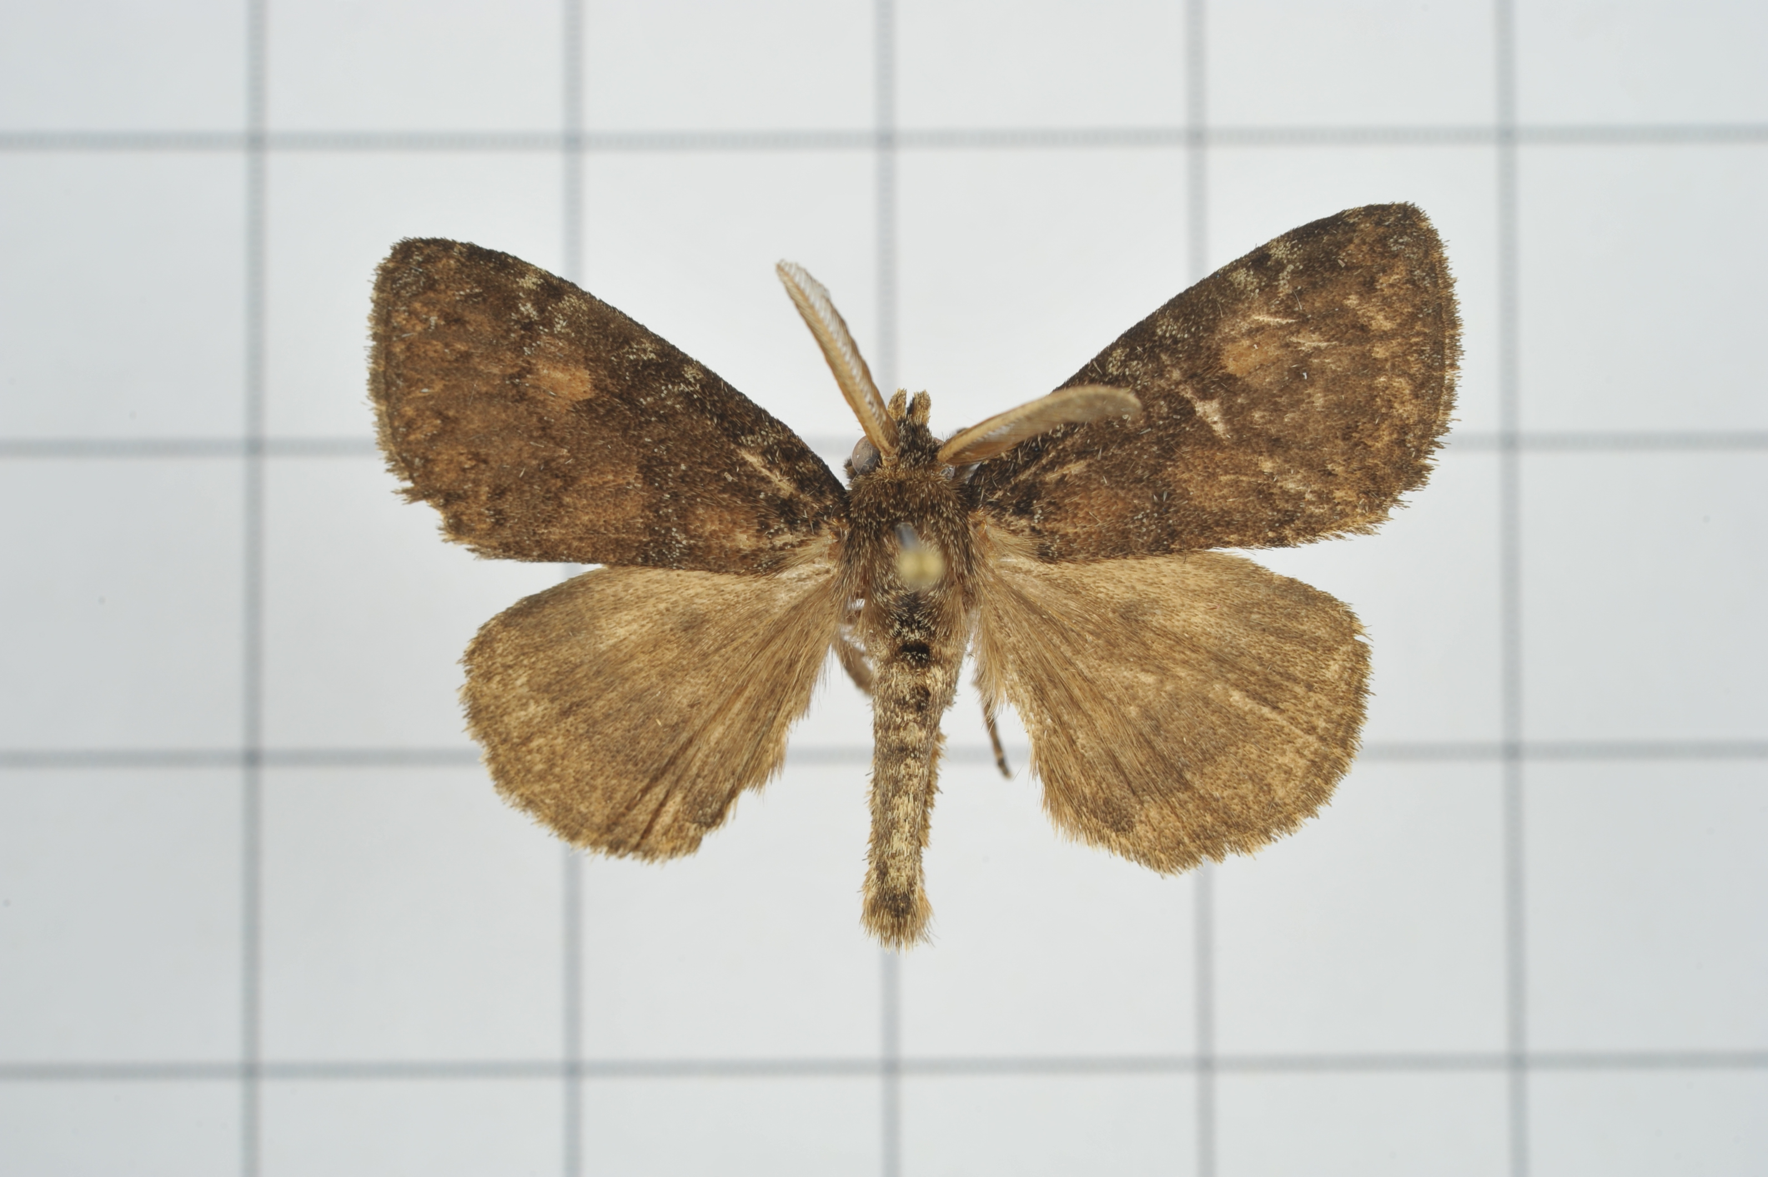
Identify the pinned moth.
Ilema kosemponica
